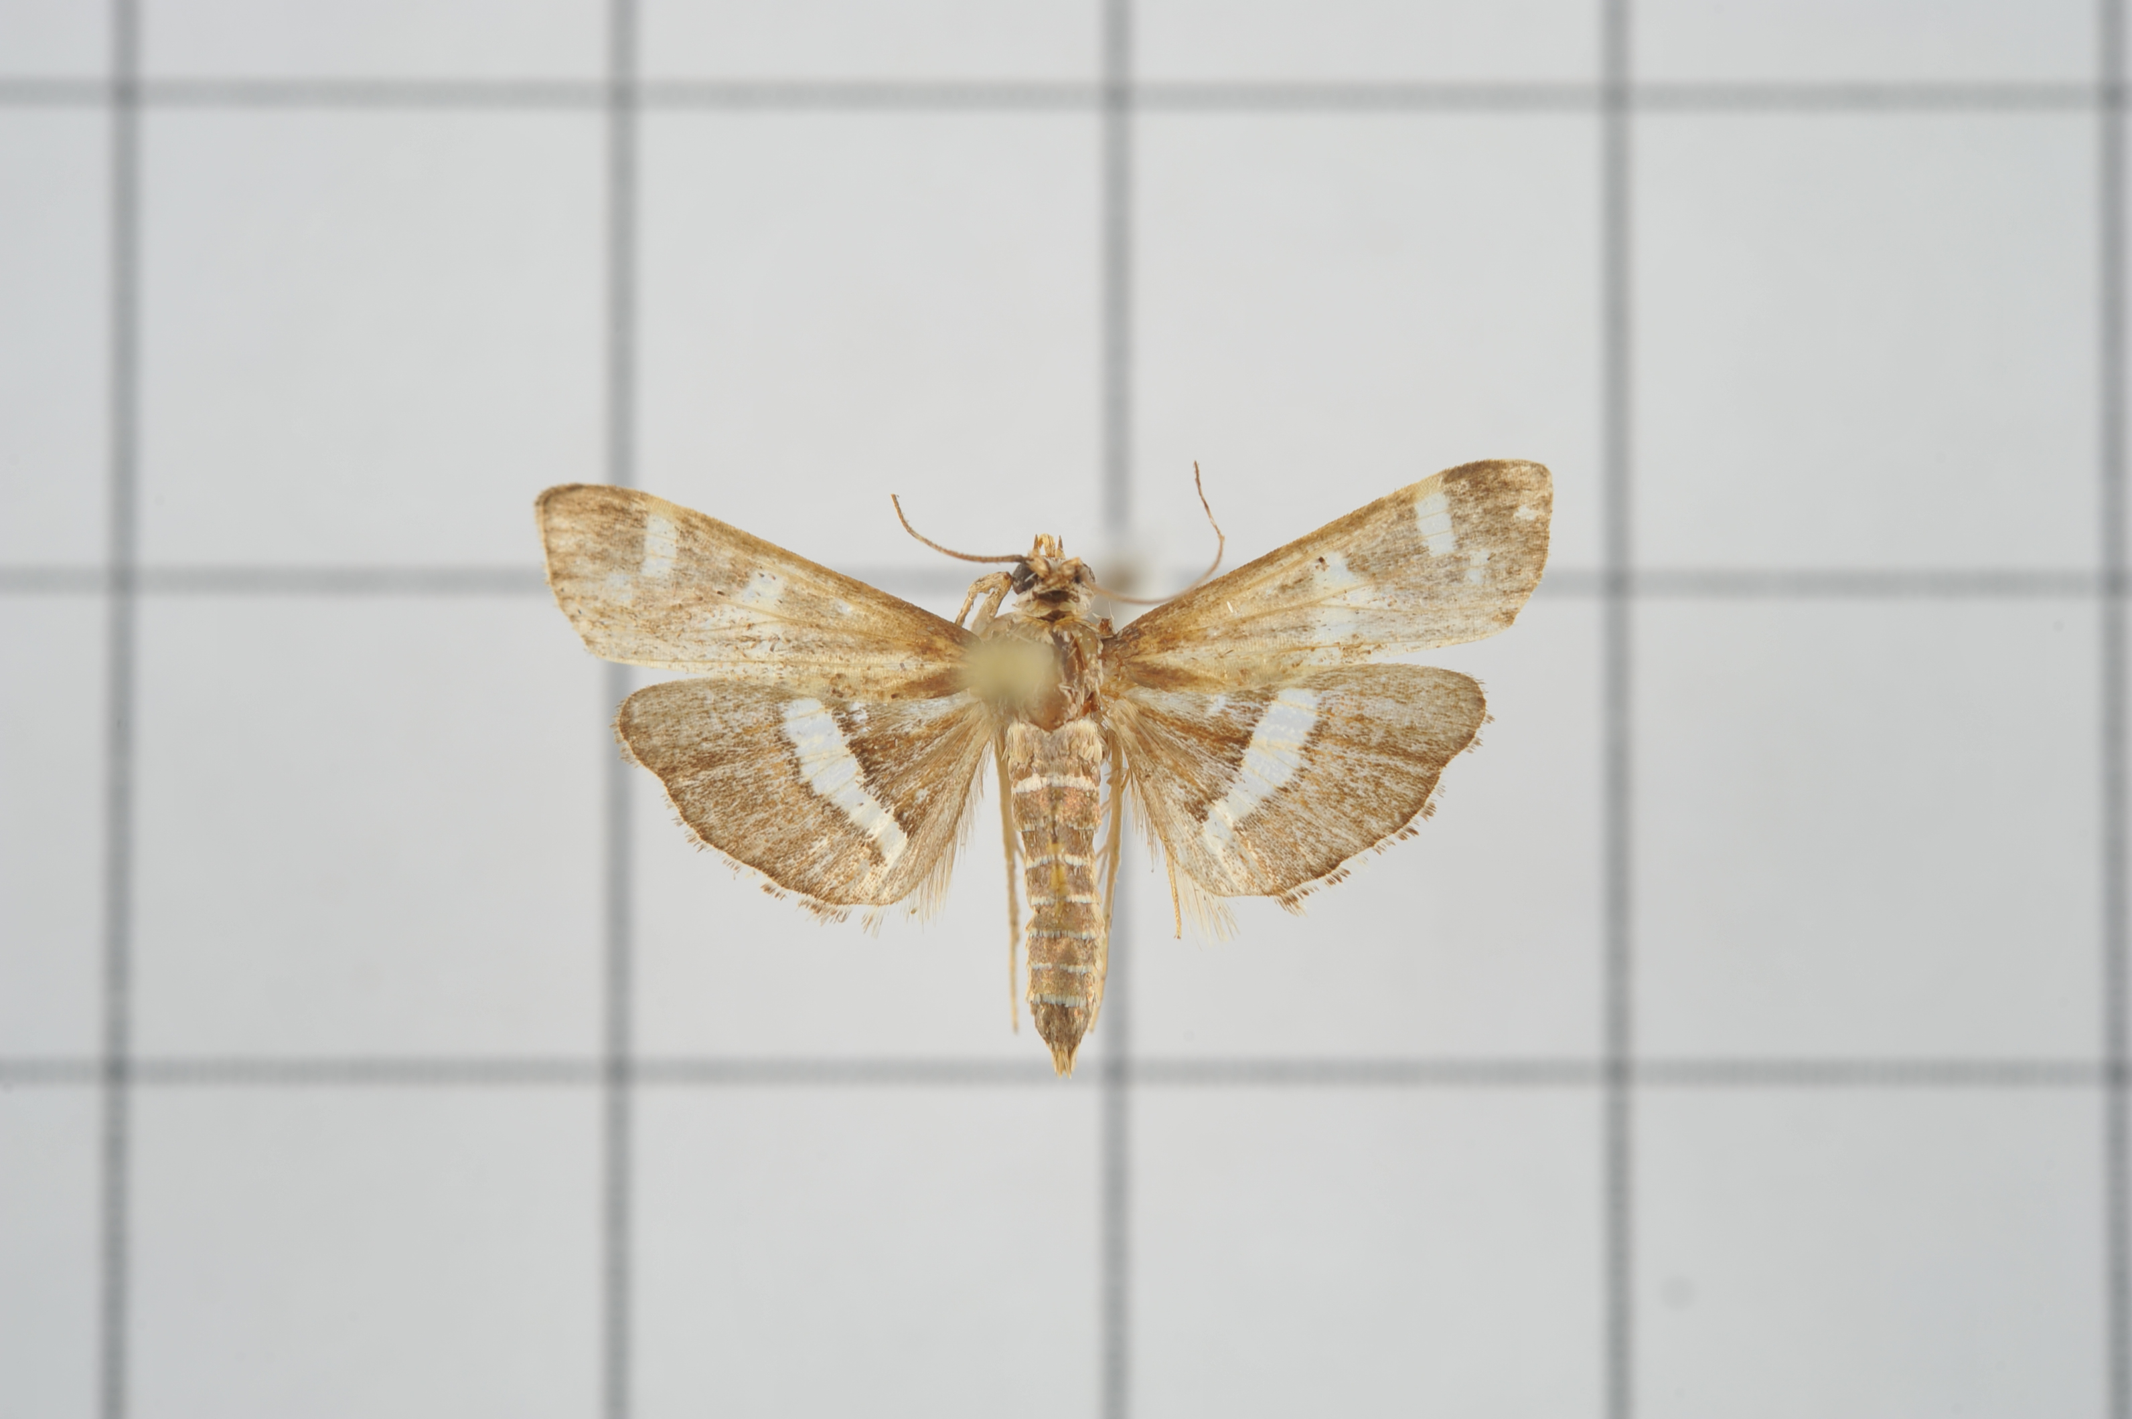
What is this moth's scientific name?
Spoladea recurvalis
